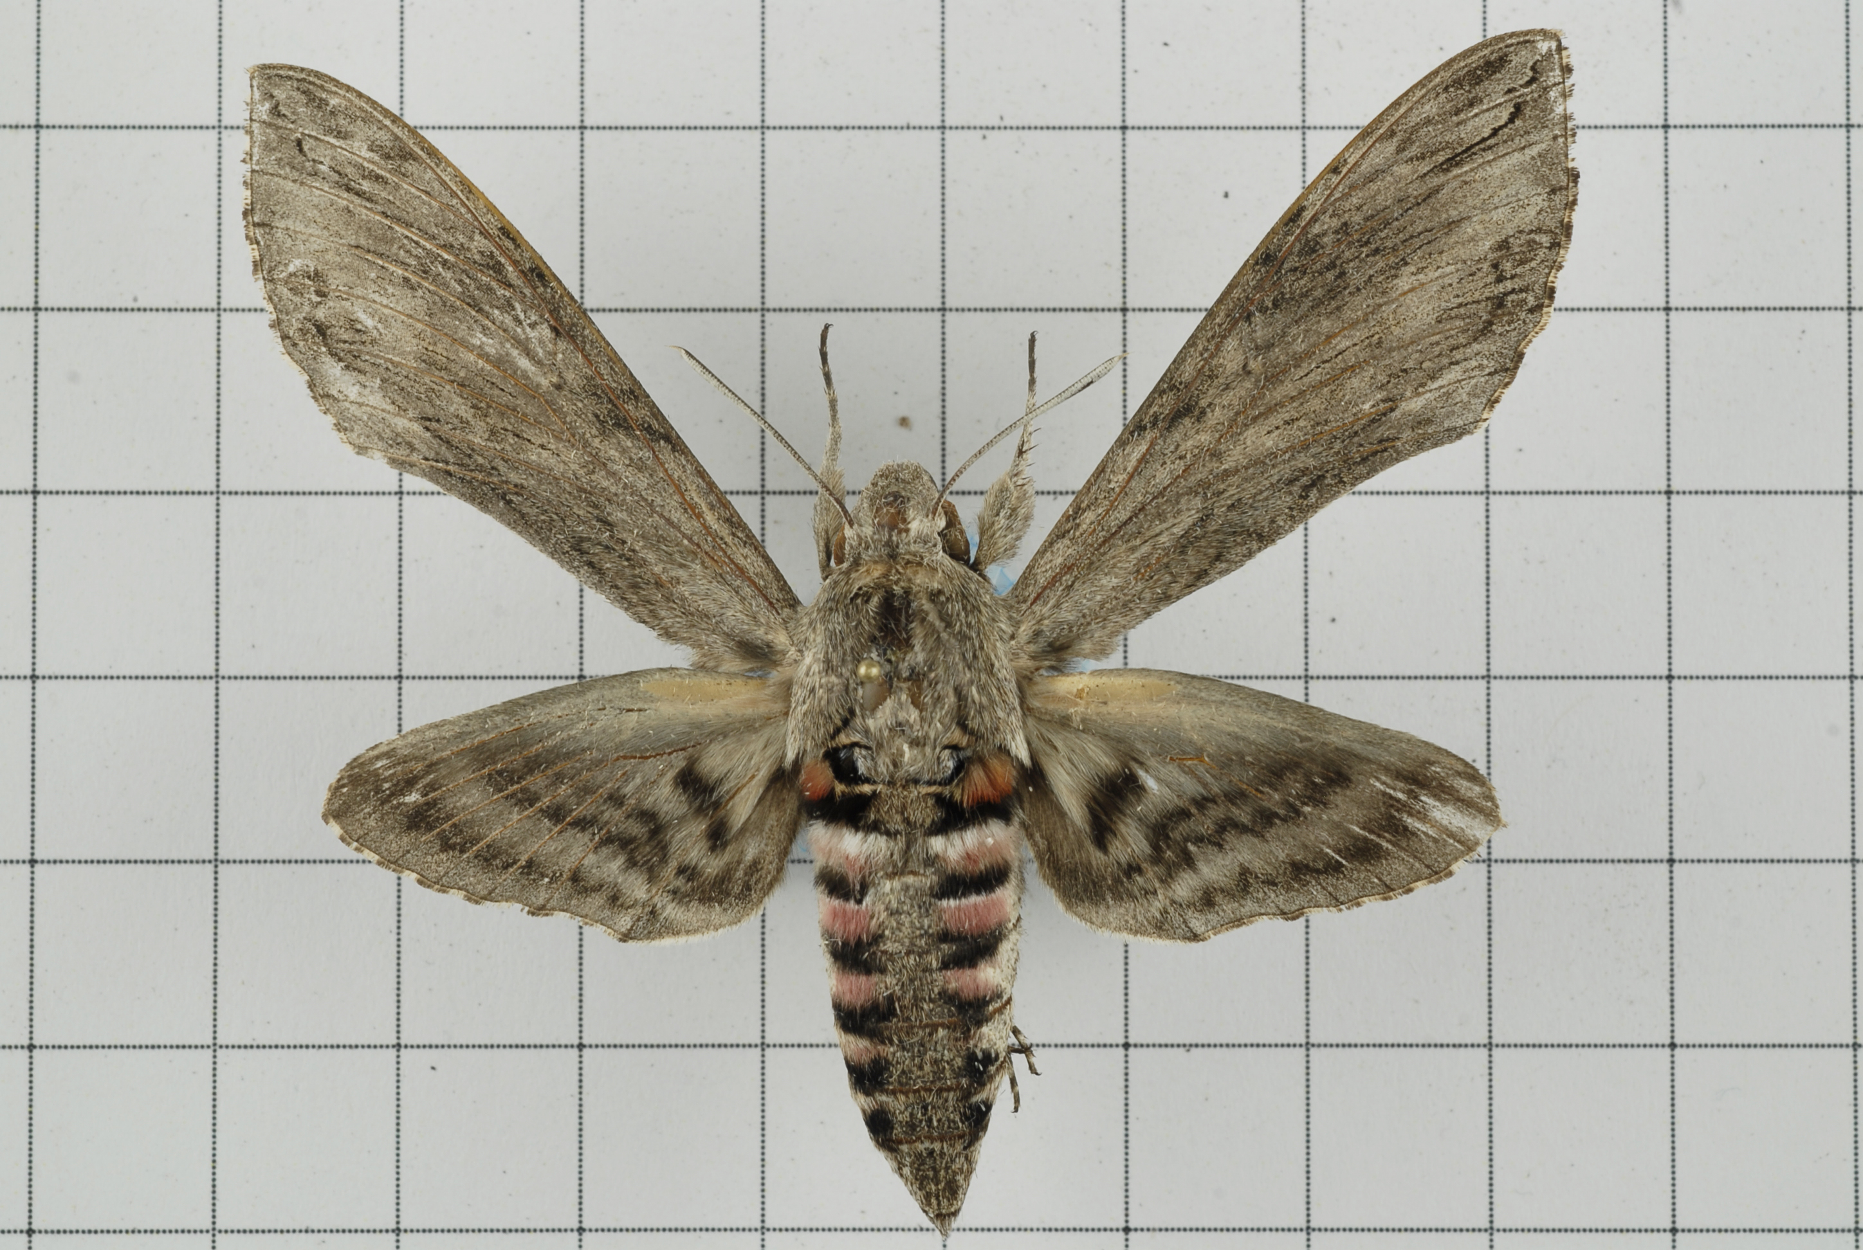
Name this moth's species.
Agrius convolvuli
